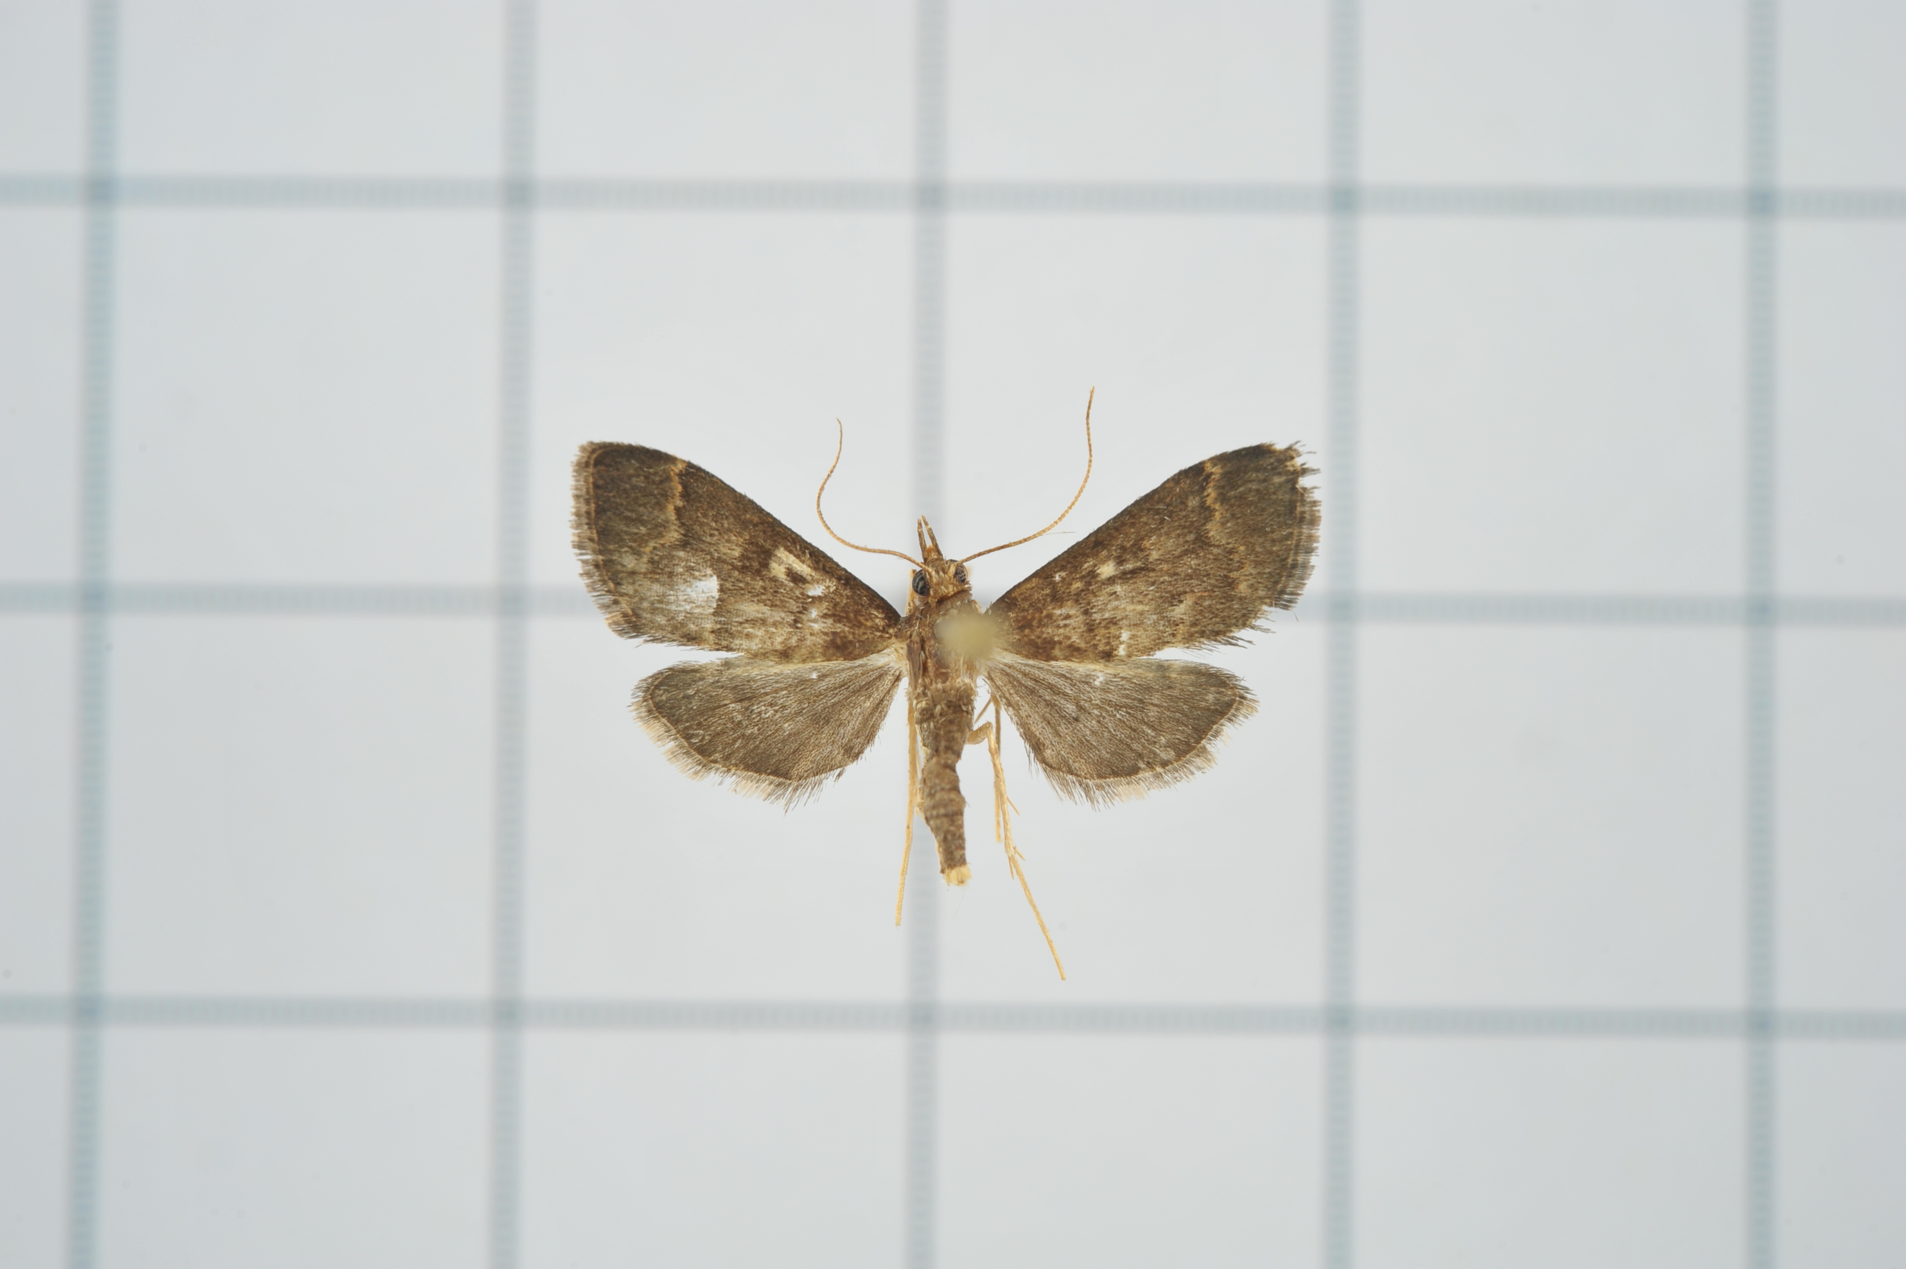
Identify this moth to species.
Camptomastix hisbonalis
